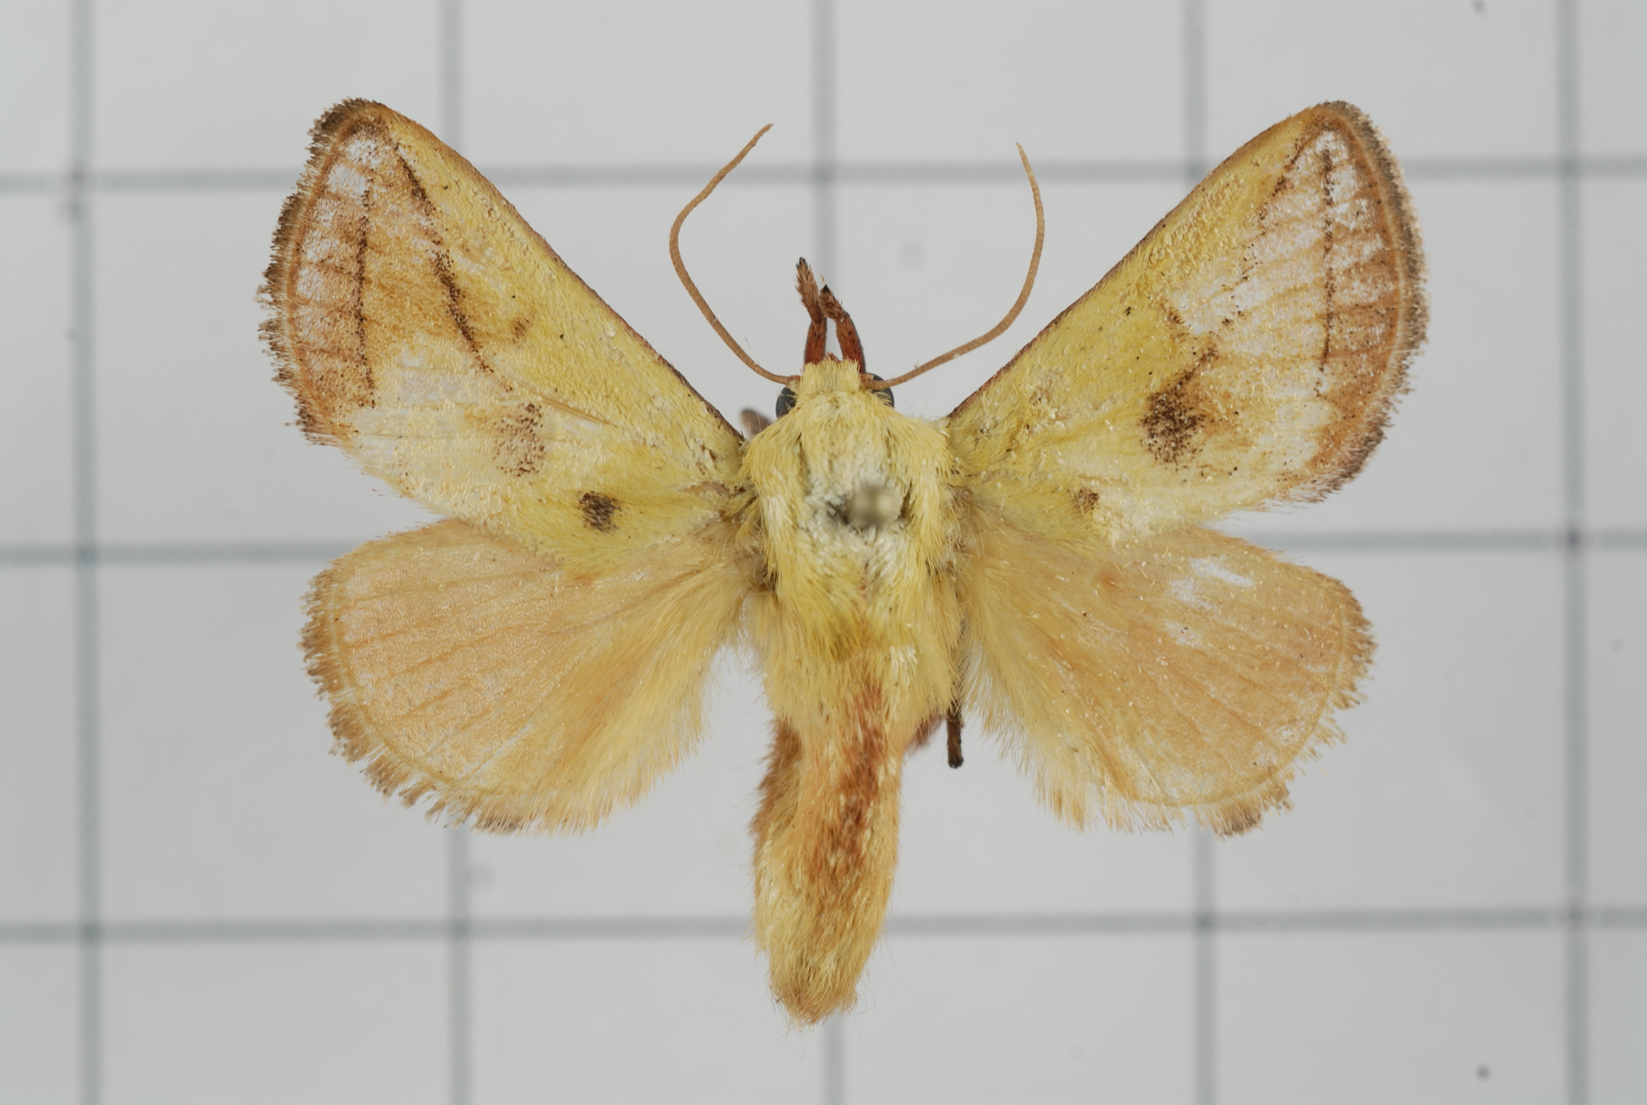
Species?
Monema rubriceps
